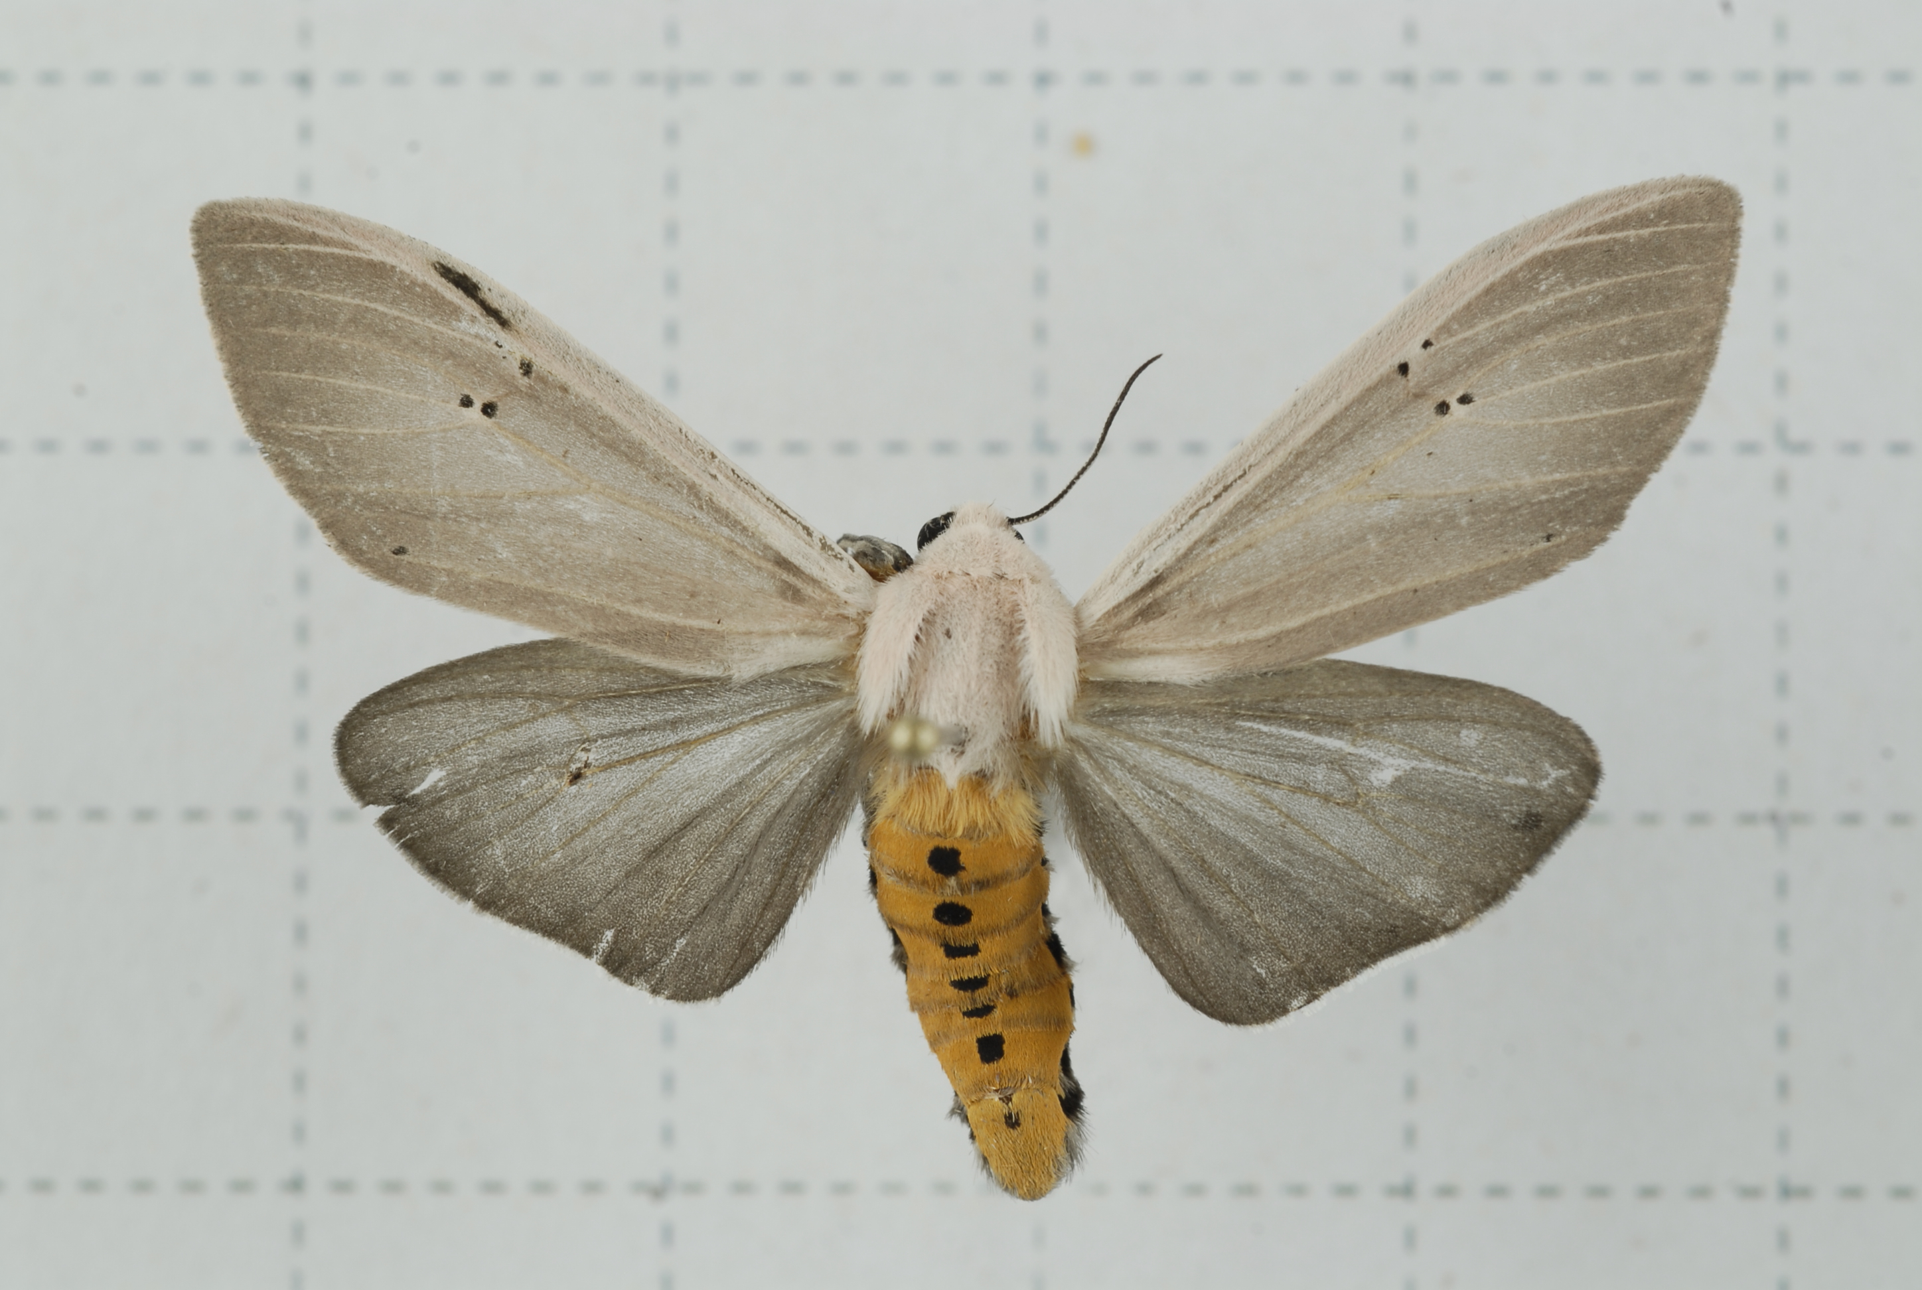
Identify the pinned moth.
Creatonotos transiens koni
